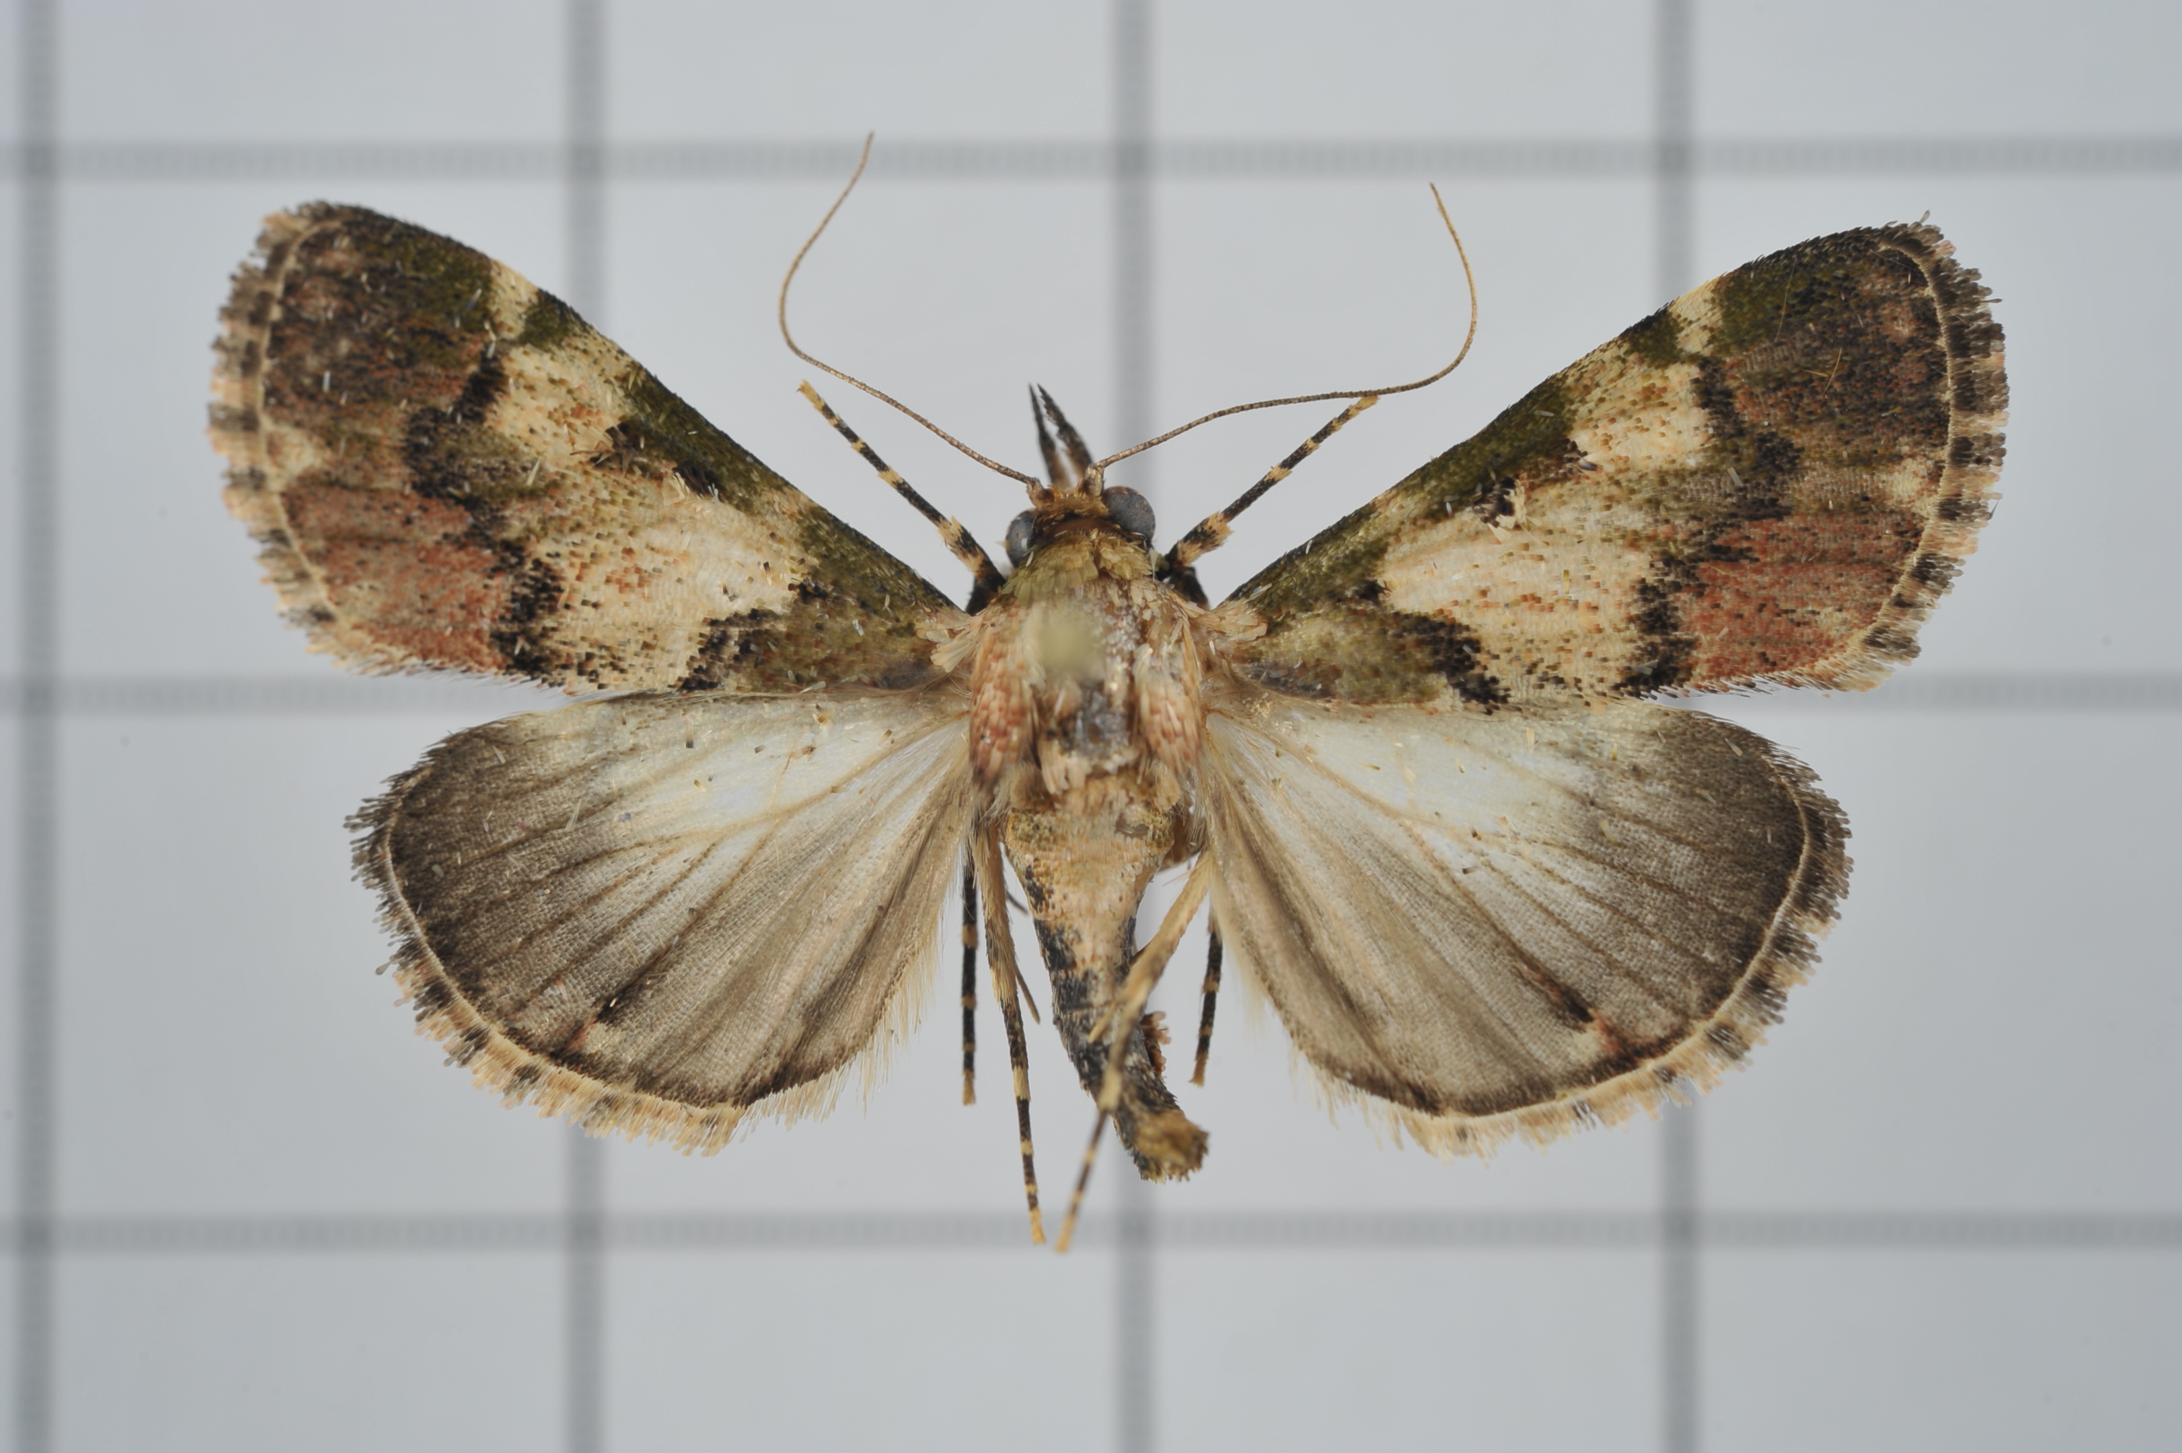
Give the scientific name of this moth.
Termioptycha cornutitrifurca
